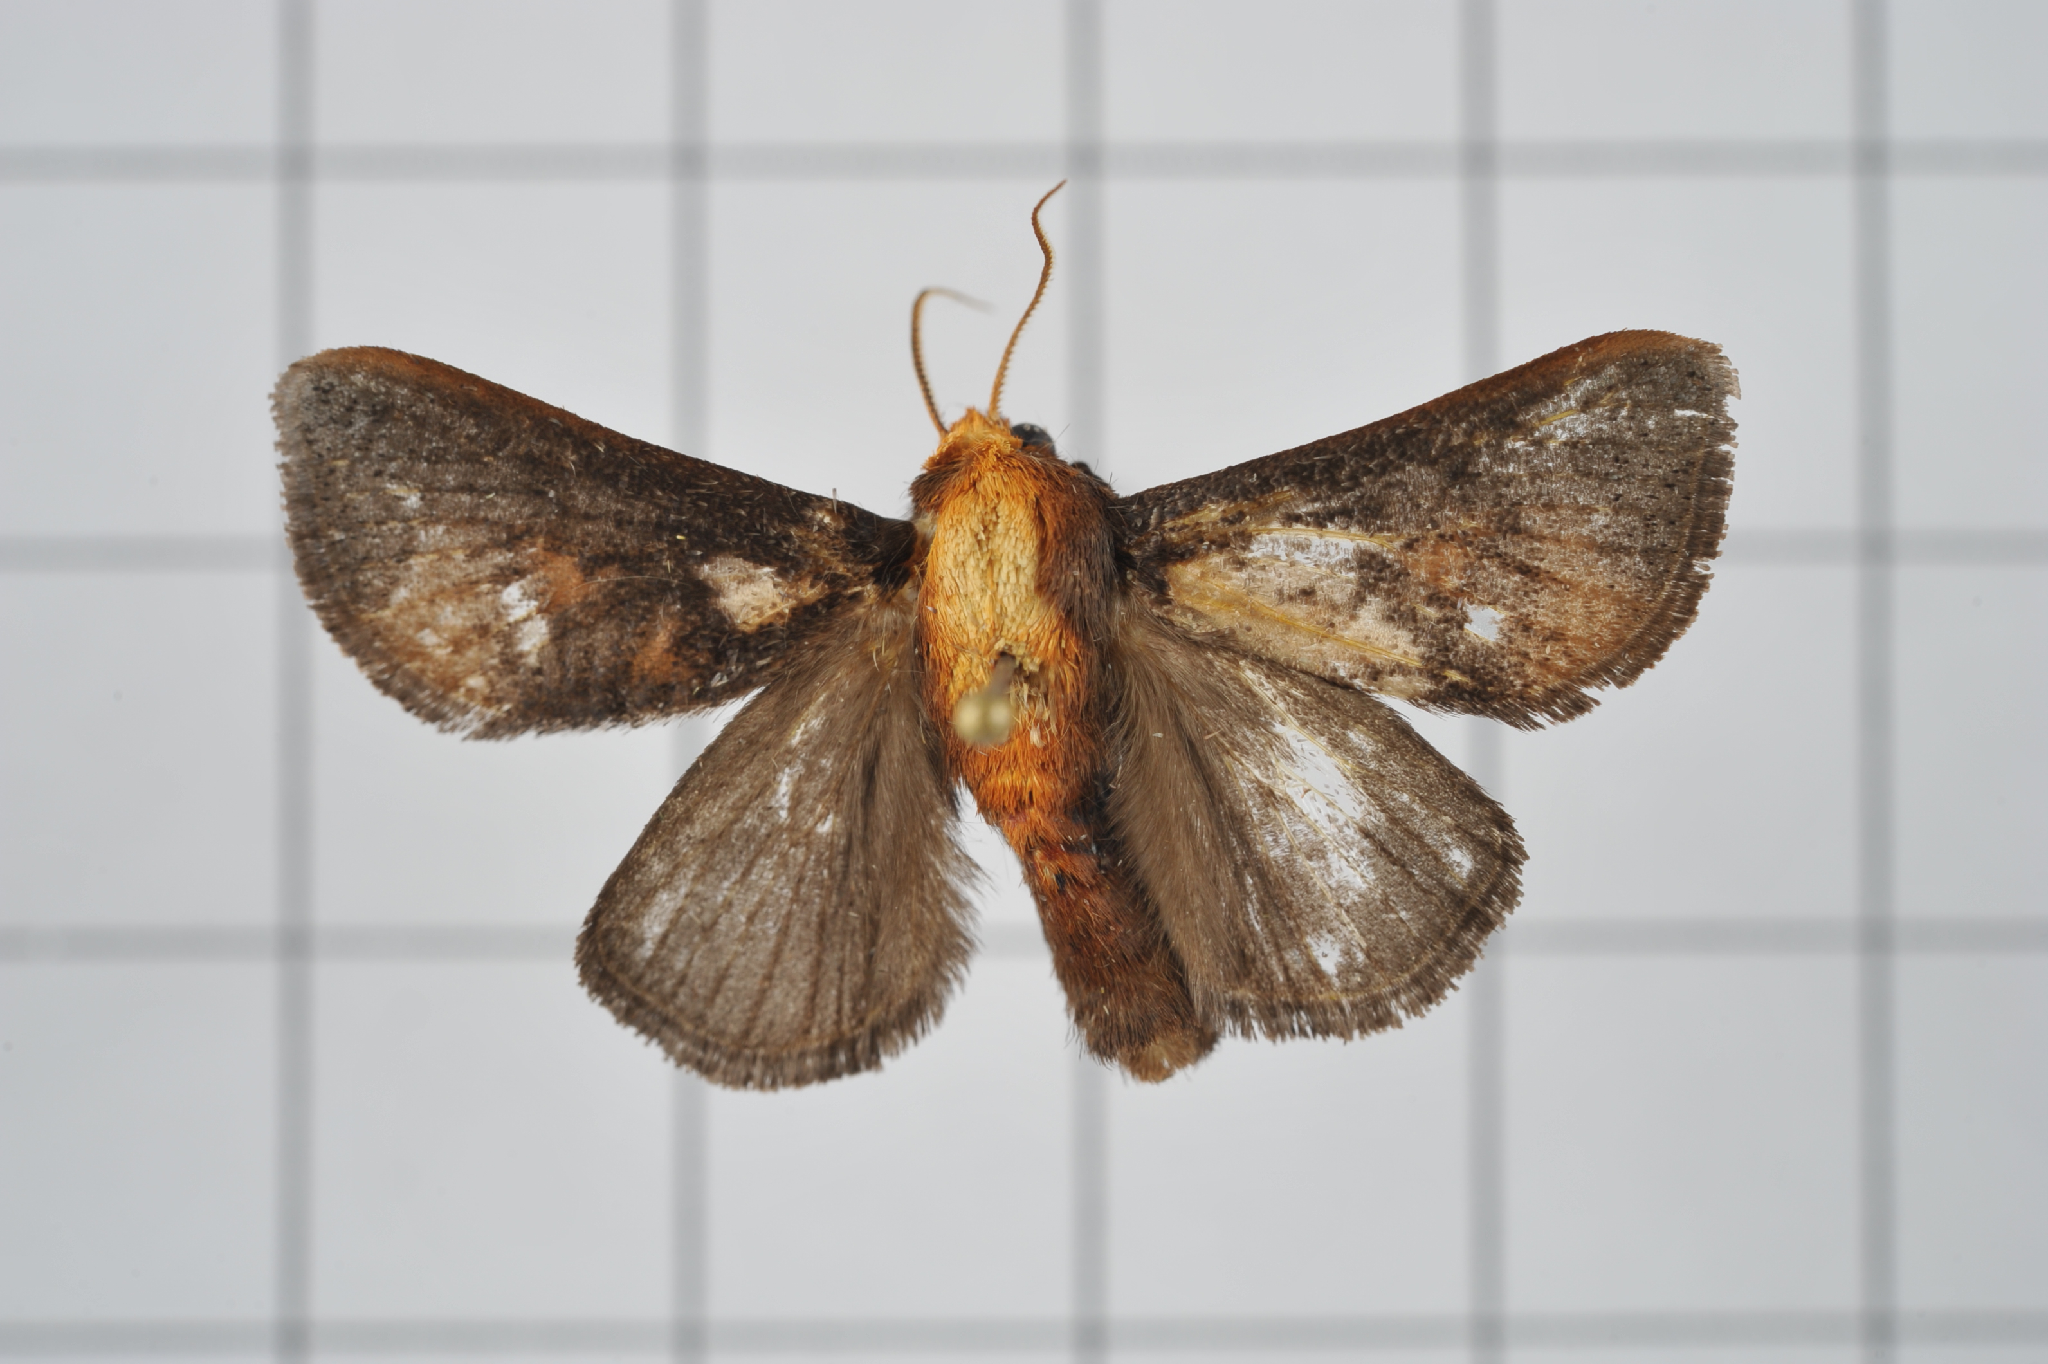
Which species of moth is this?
Iraga rugosa
